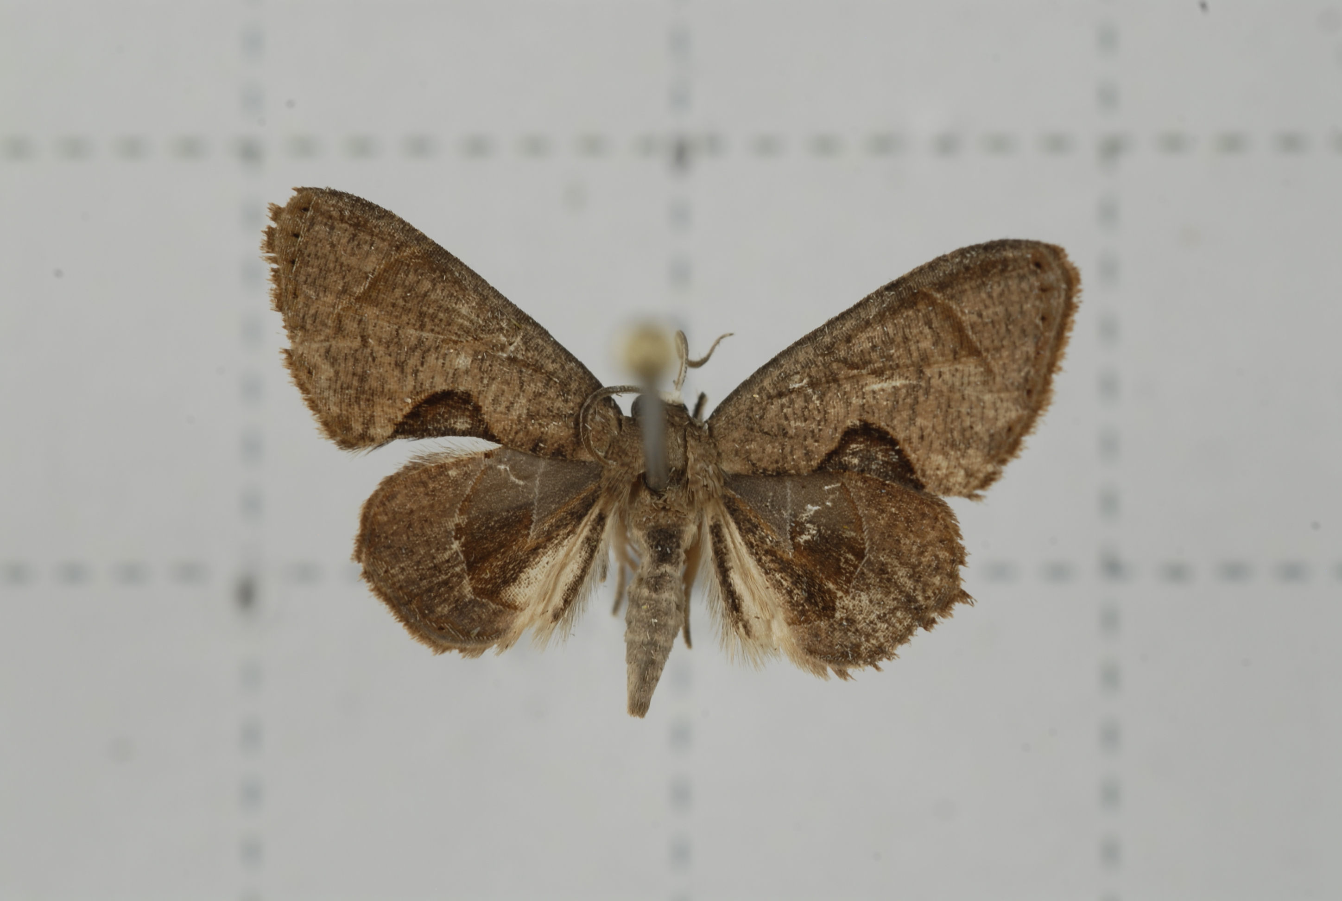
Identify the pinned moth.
Phazaca alikangensis
